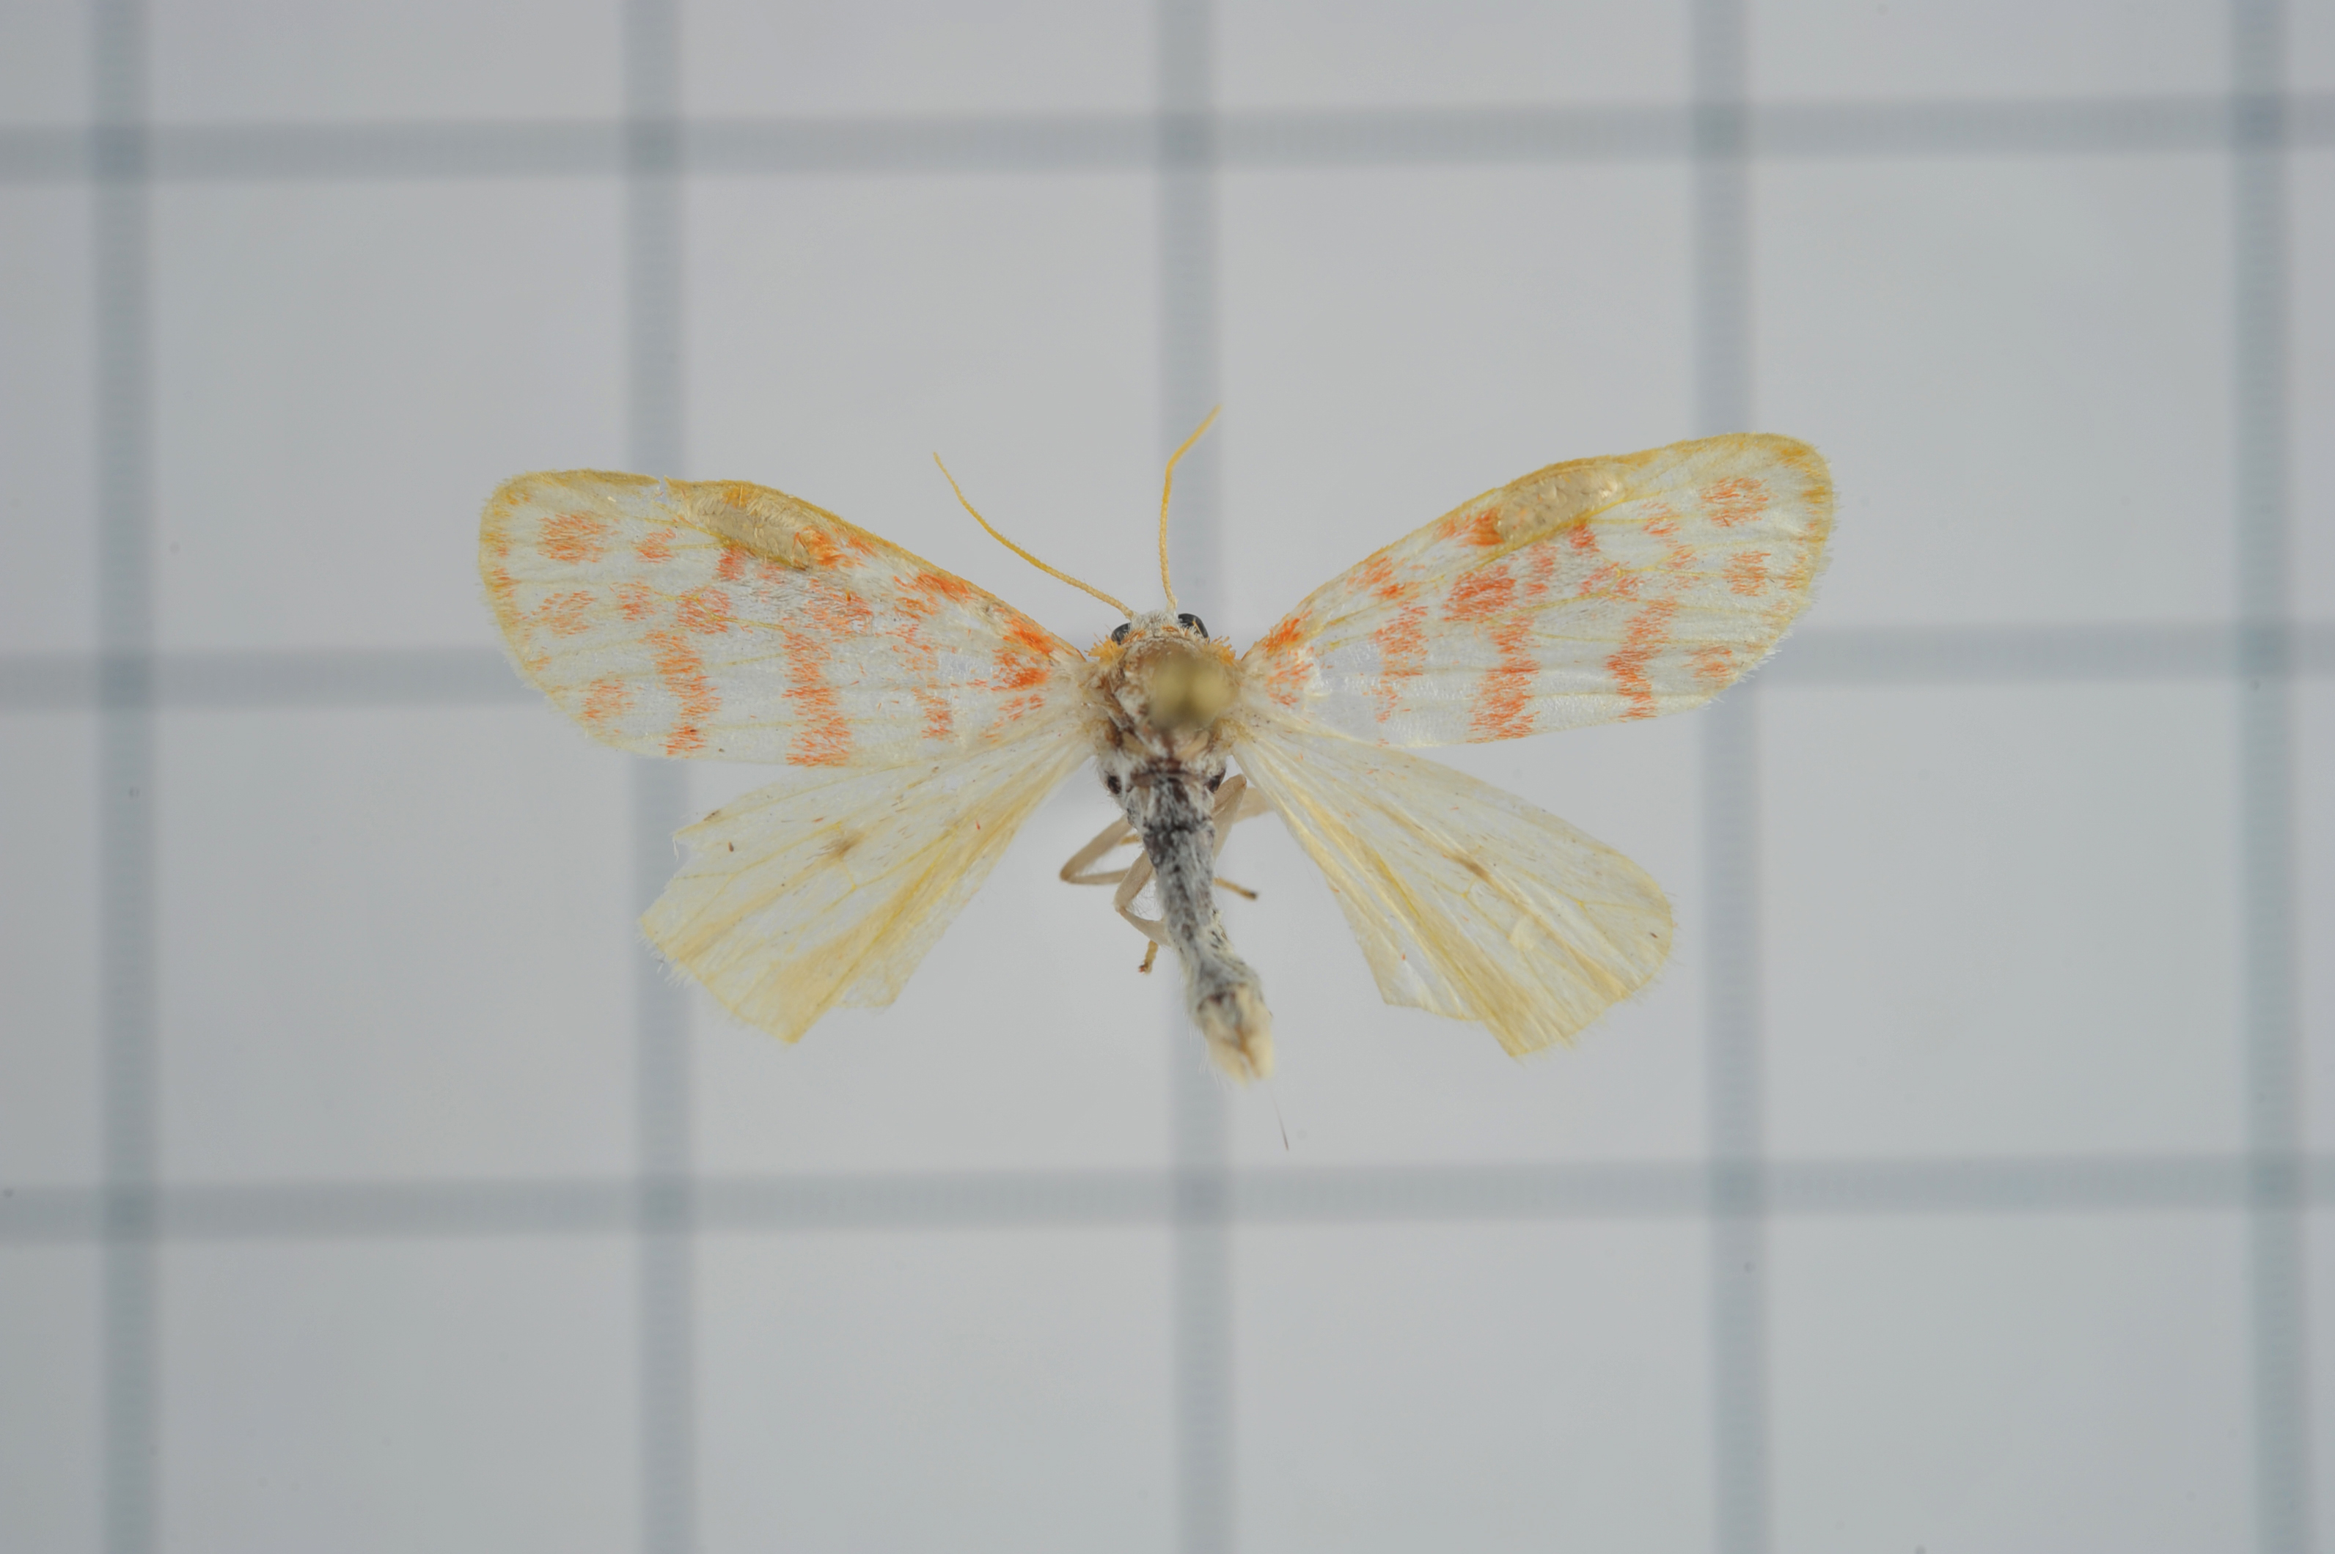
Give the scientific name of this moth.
Nephelomilta pusilla
